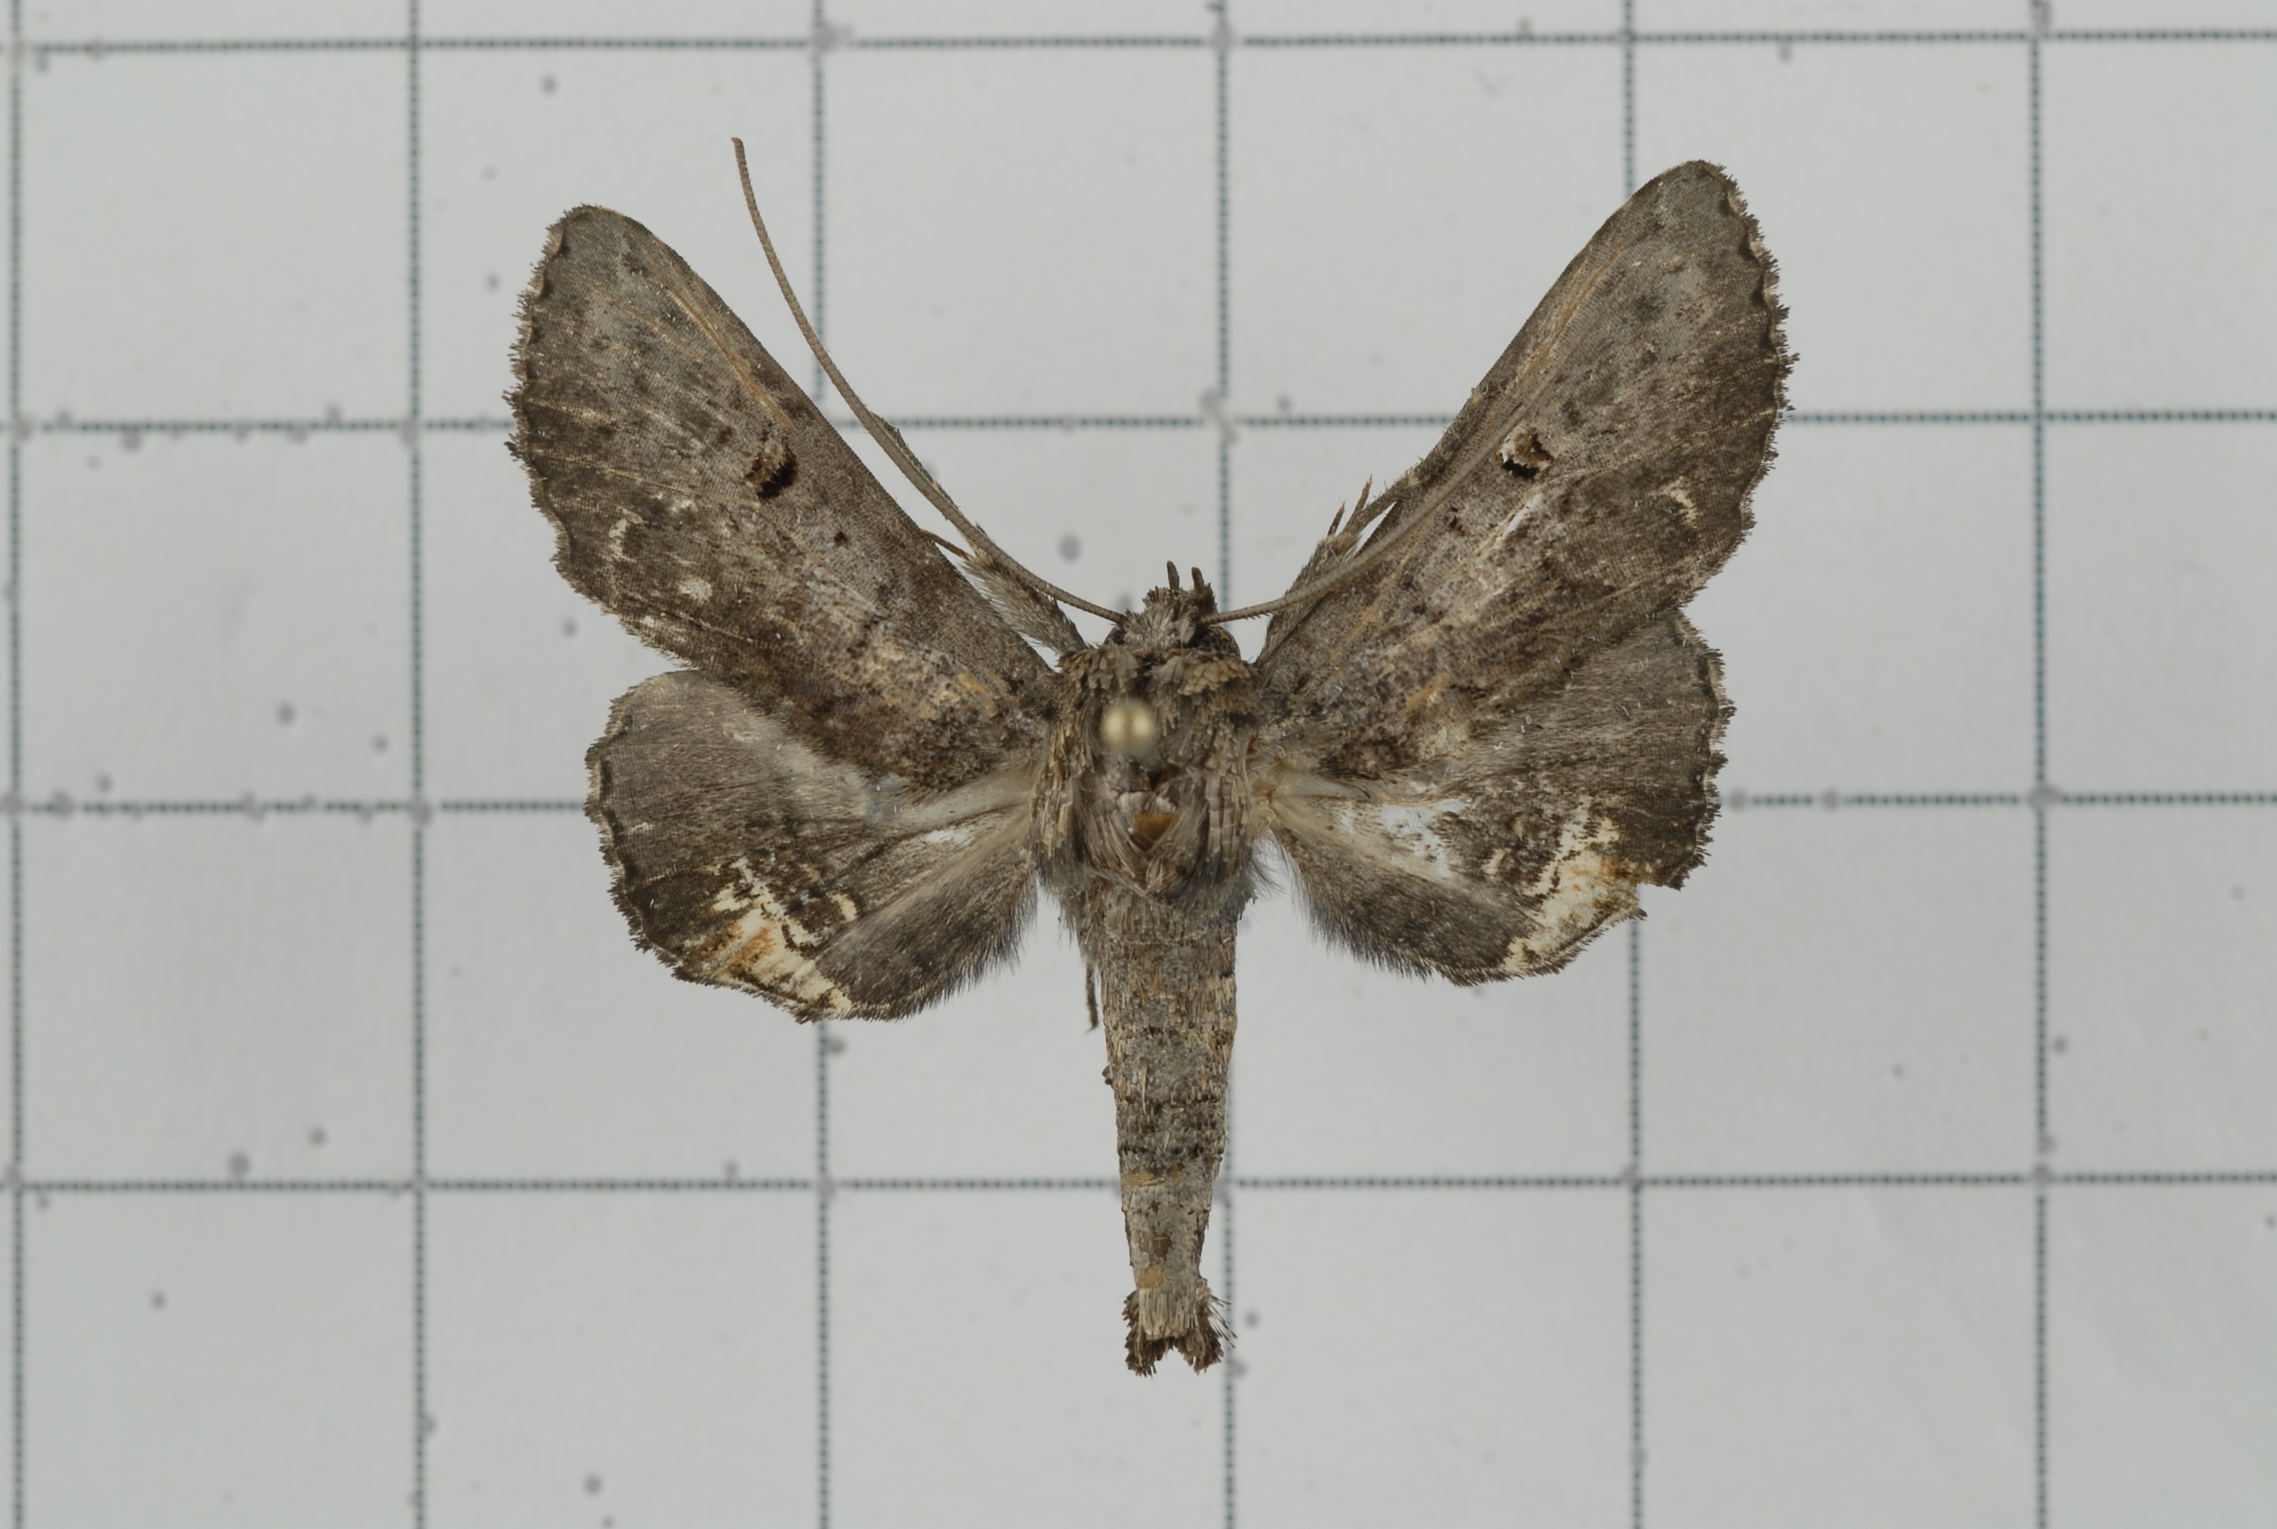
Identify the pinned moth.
Anuga supraconstricta
